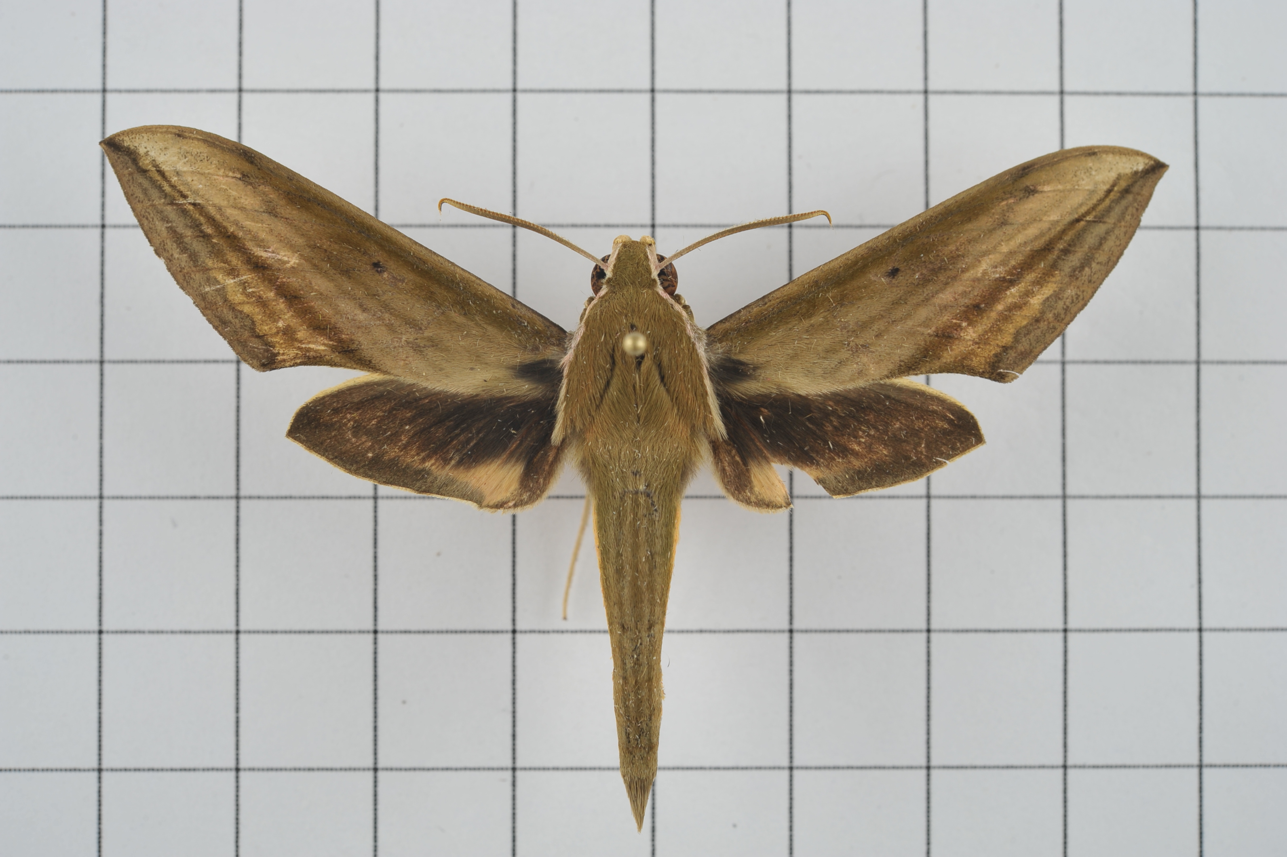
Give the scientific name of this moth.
Cechetra minor
